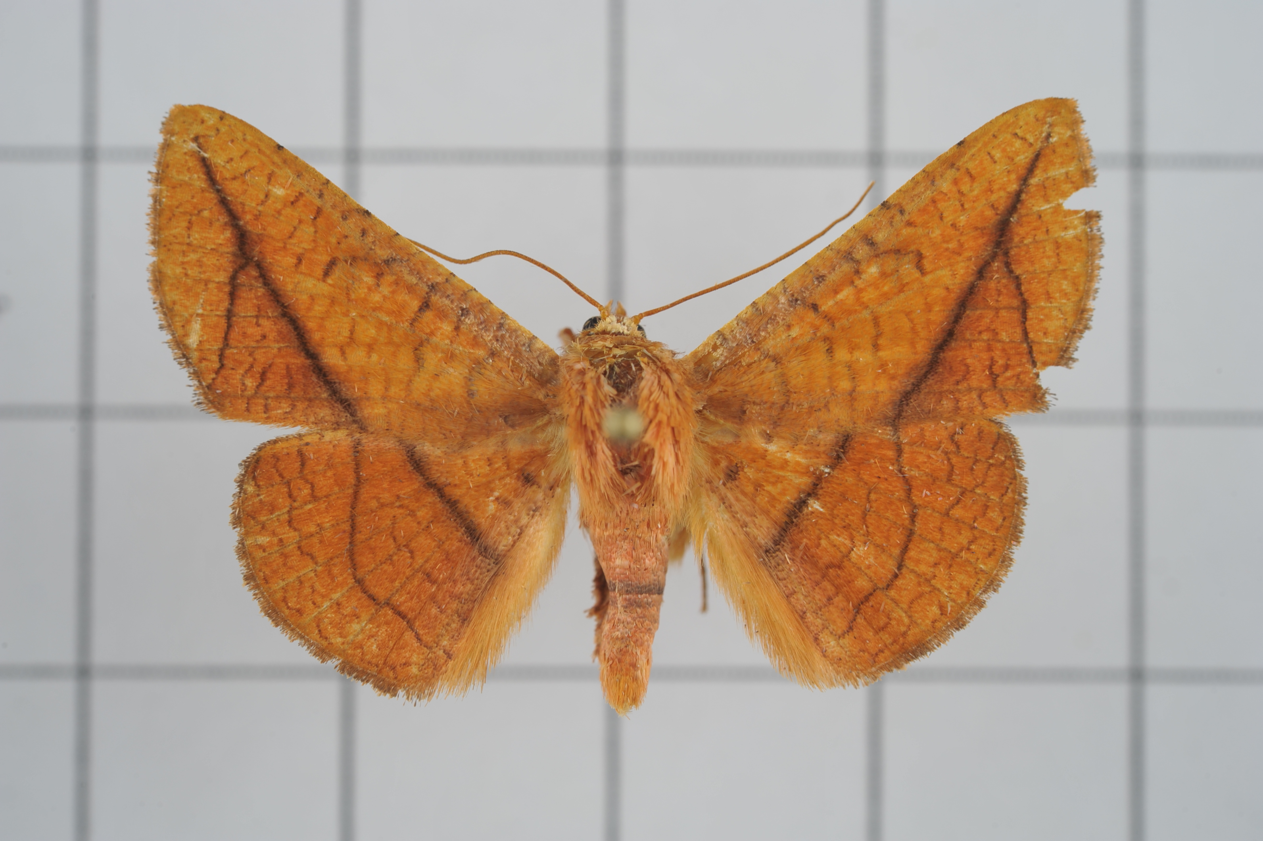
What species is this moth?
Sonagara strigipennis
